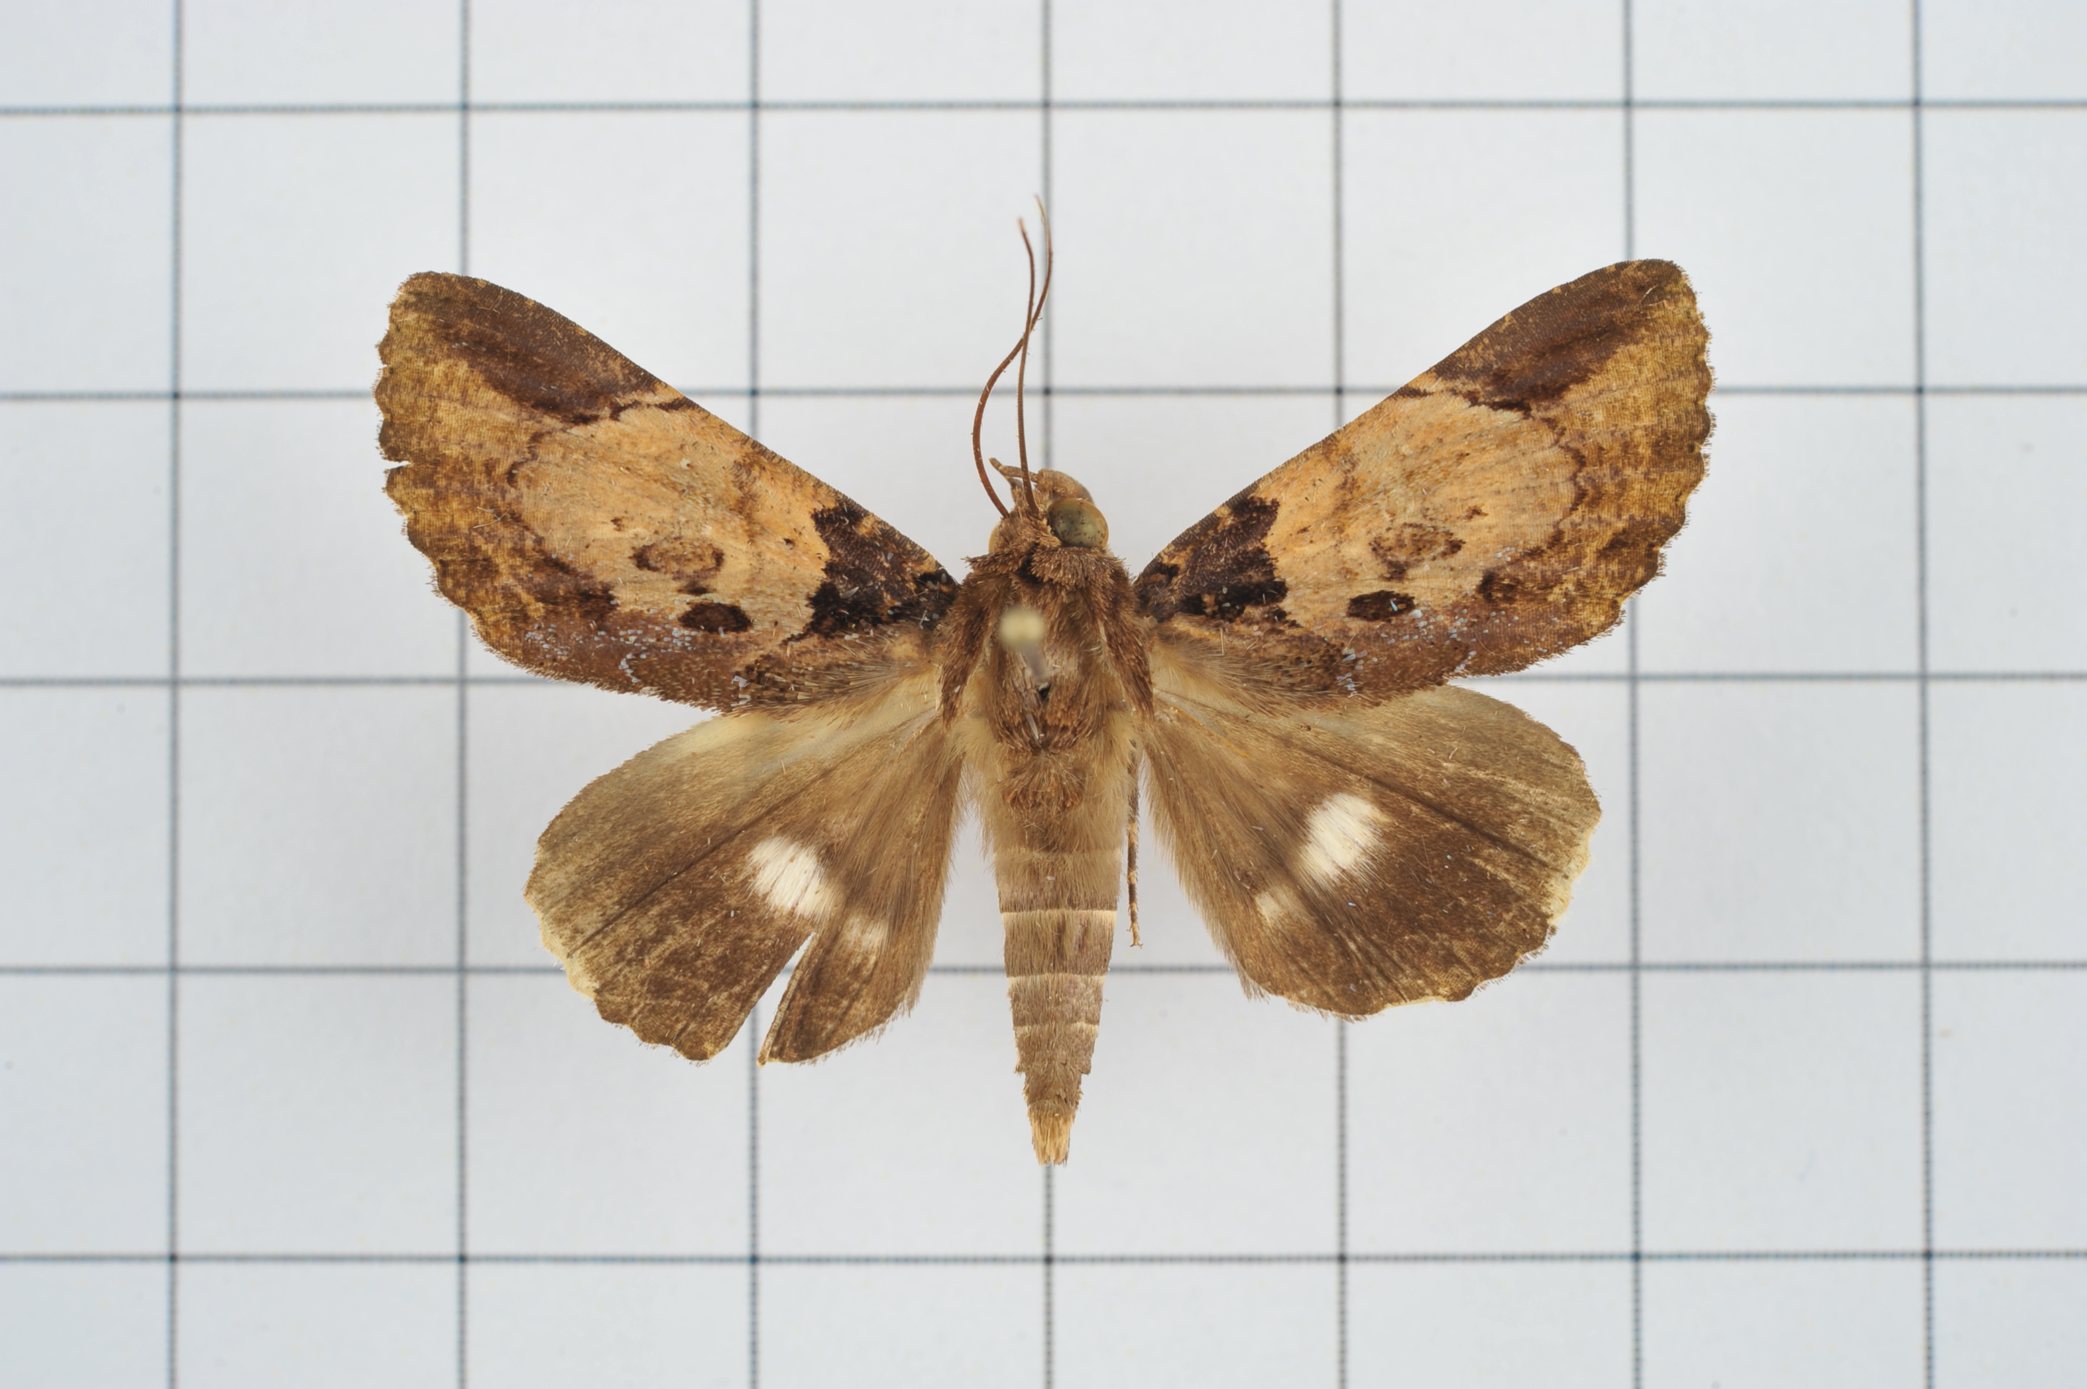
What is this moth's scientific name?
Ercheia cyllaria
